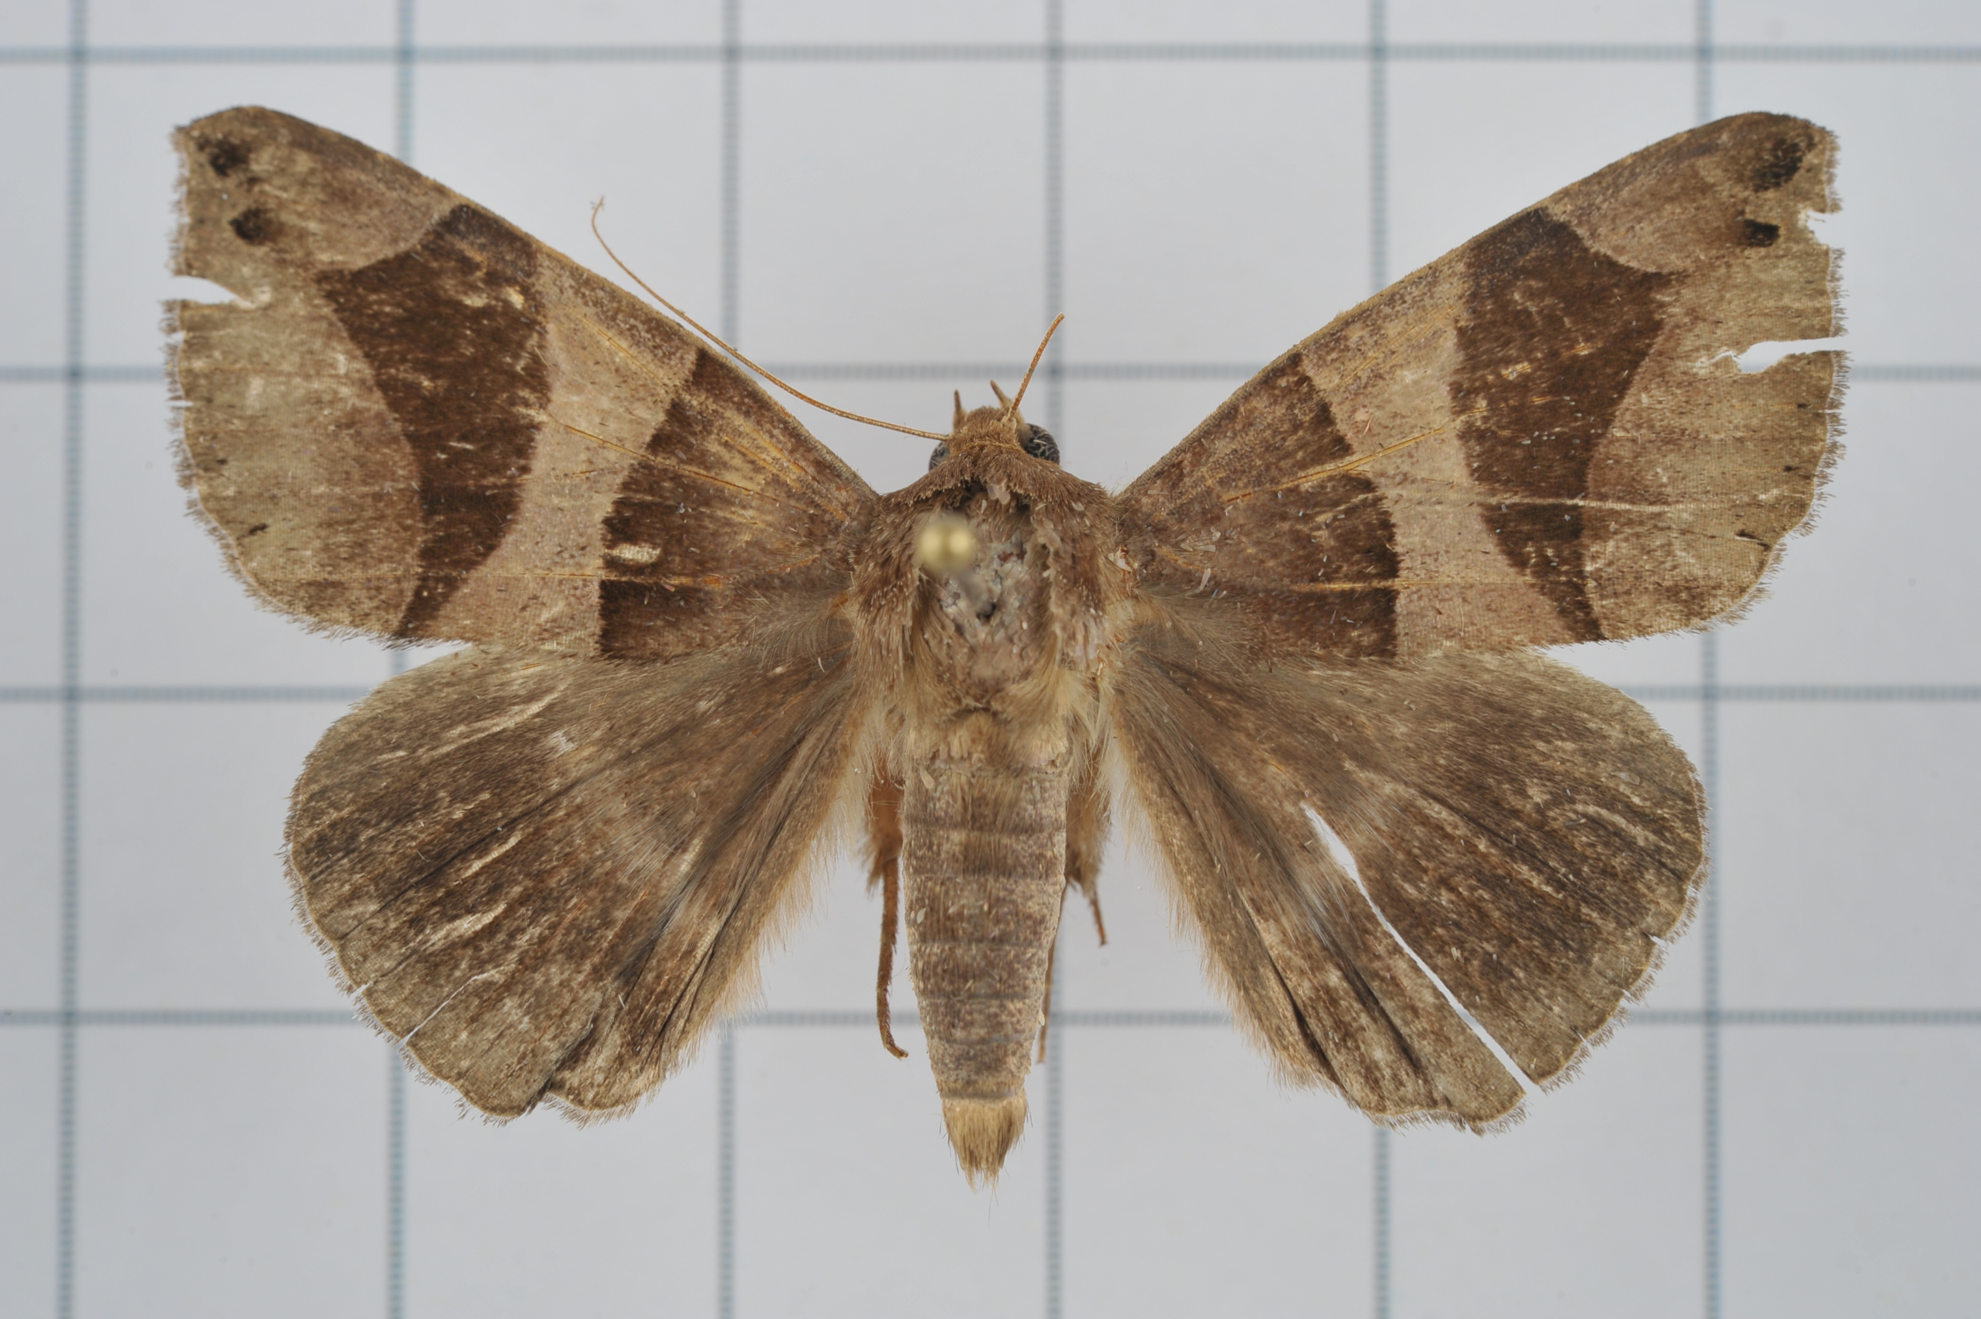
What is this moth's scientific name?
Bastilla arcuata
